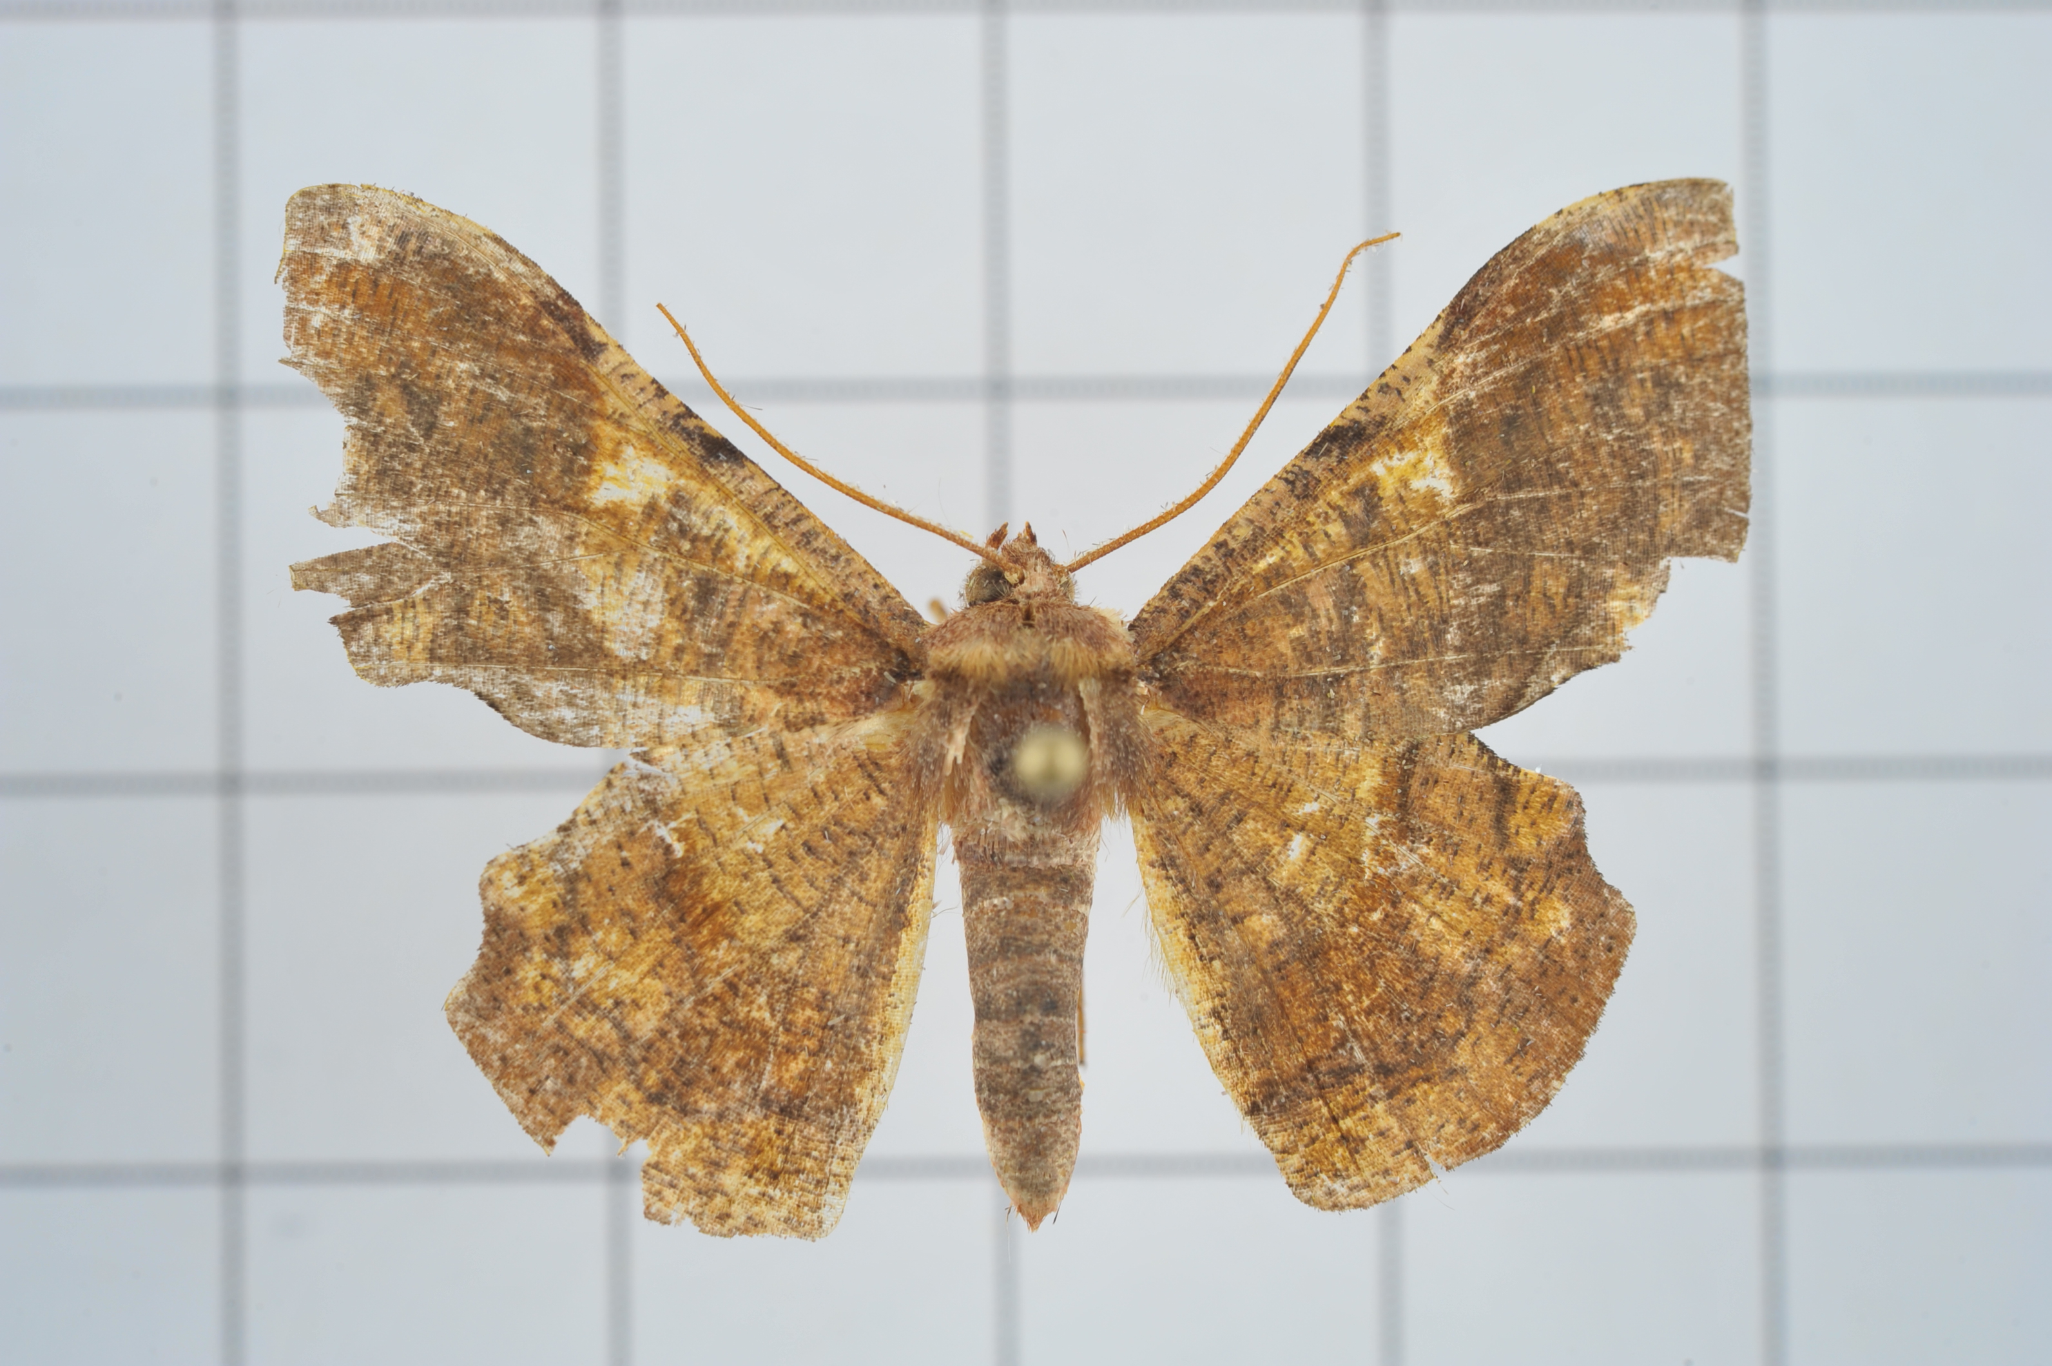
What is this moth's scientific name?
Fascellina chromataria
